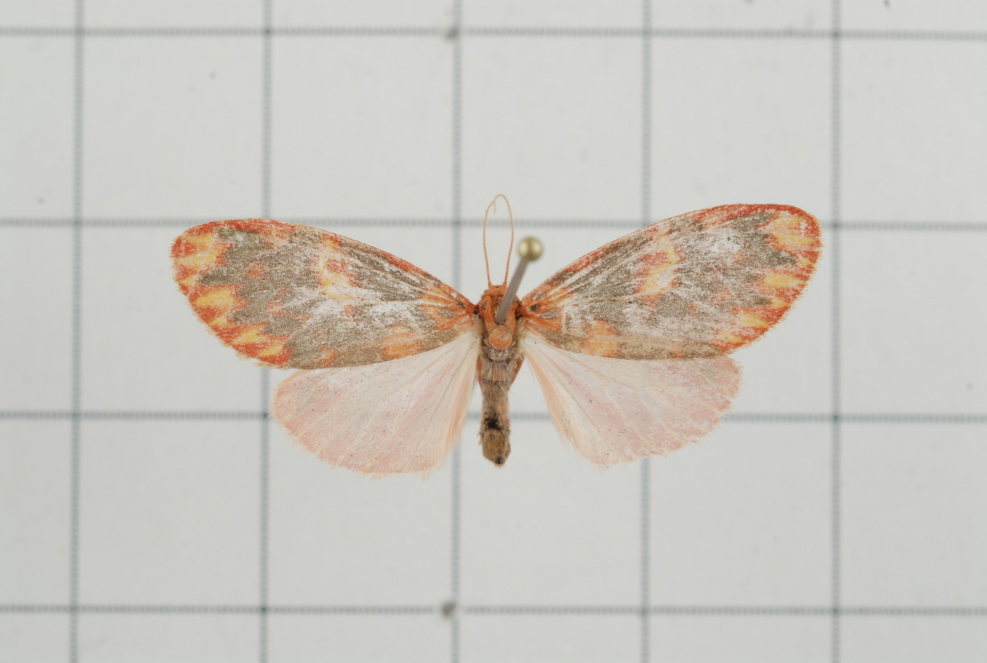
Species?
Floridasura tricolor
